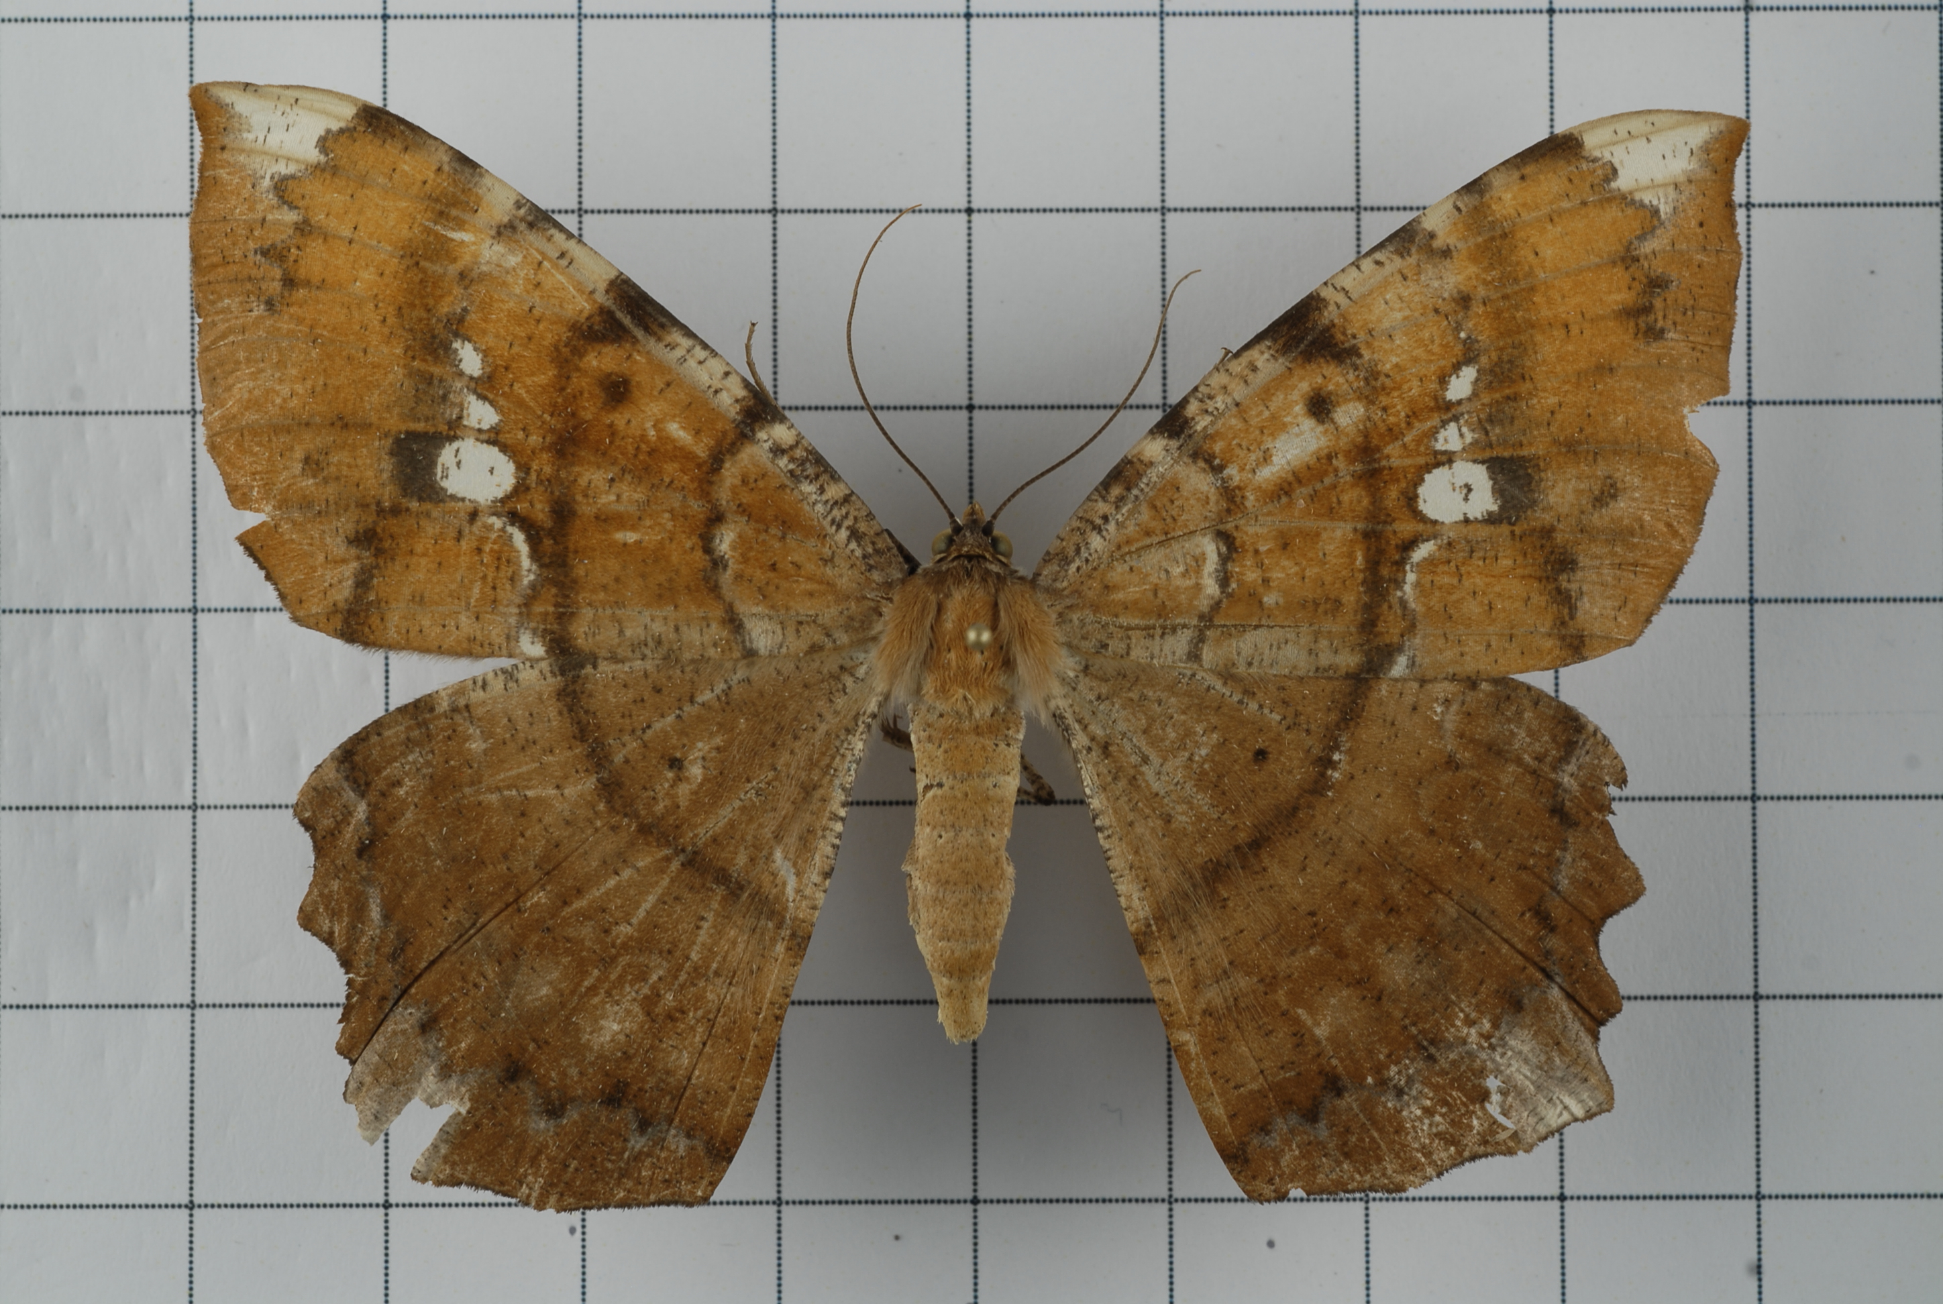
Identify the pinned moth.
Amblychia angeronaria
